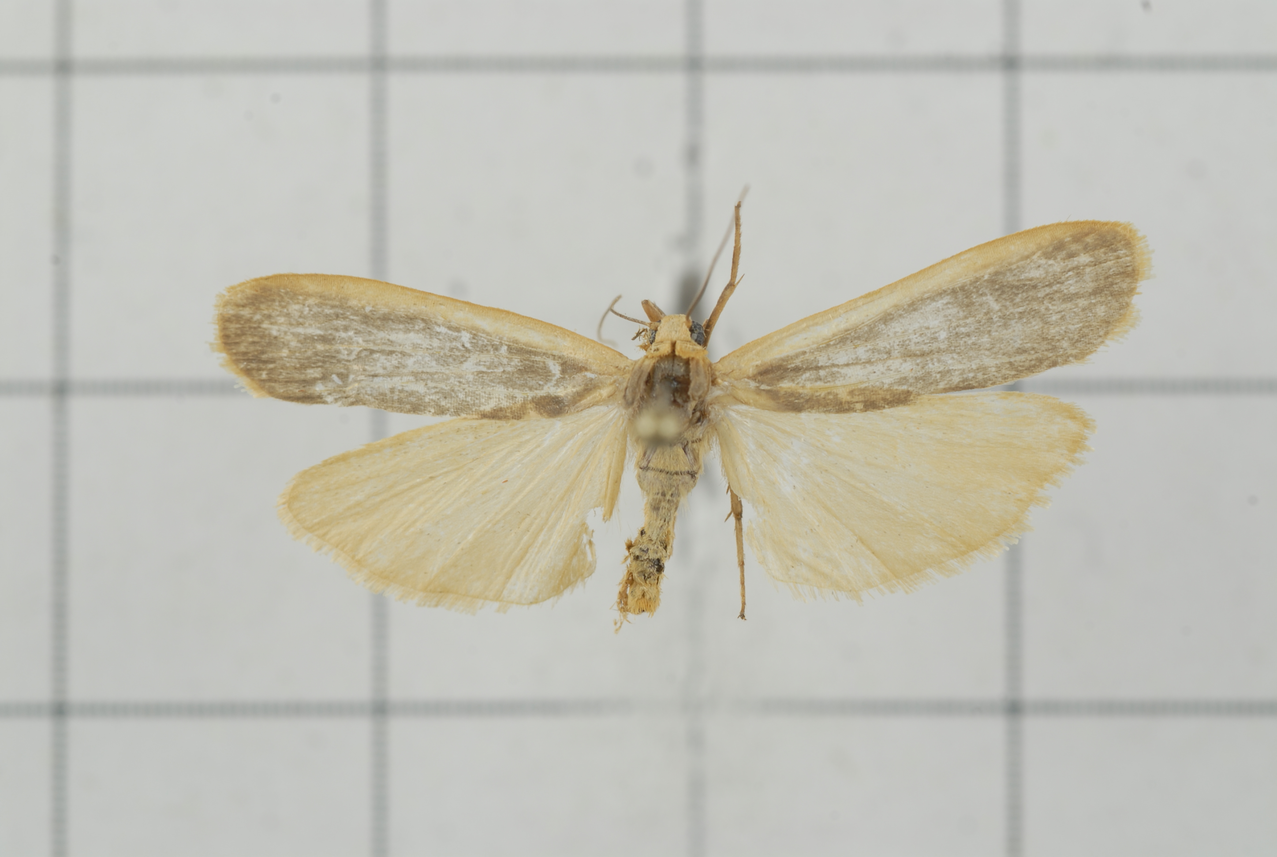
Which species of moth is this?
Brunia antica
